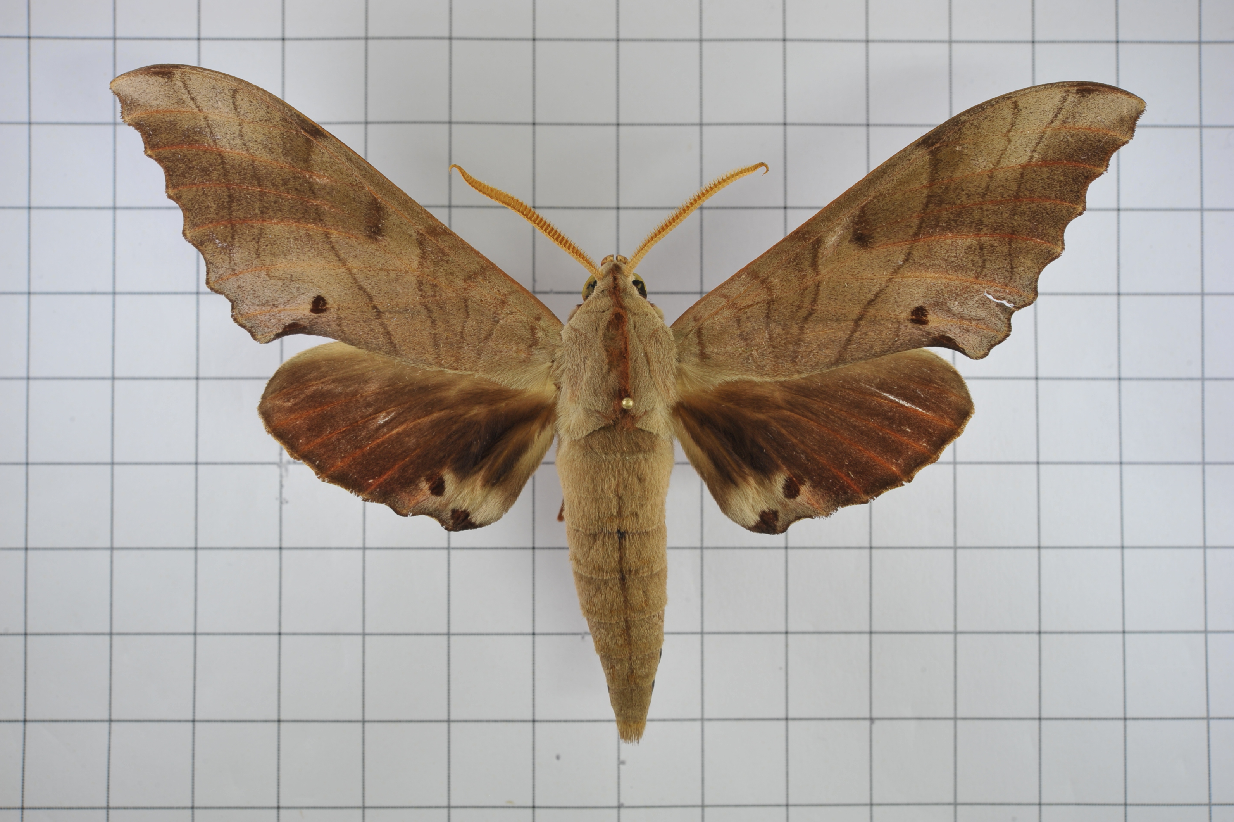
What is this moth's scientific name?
Marumba sperchius sperchius
